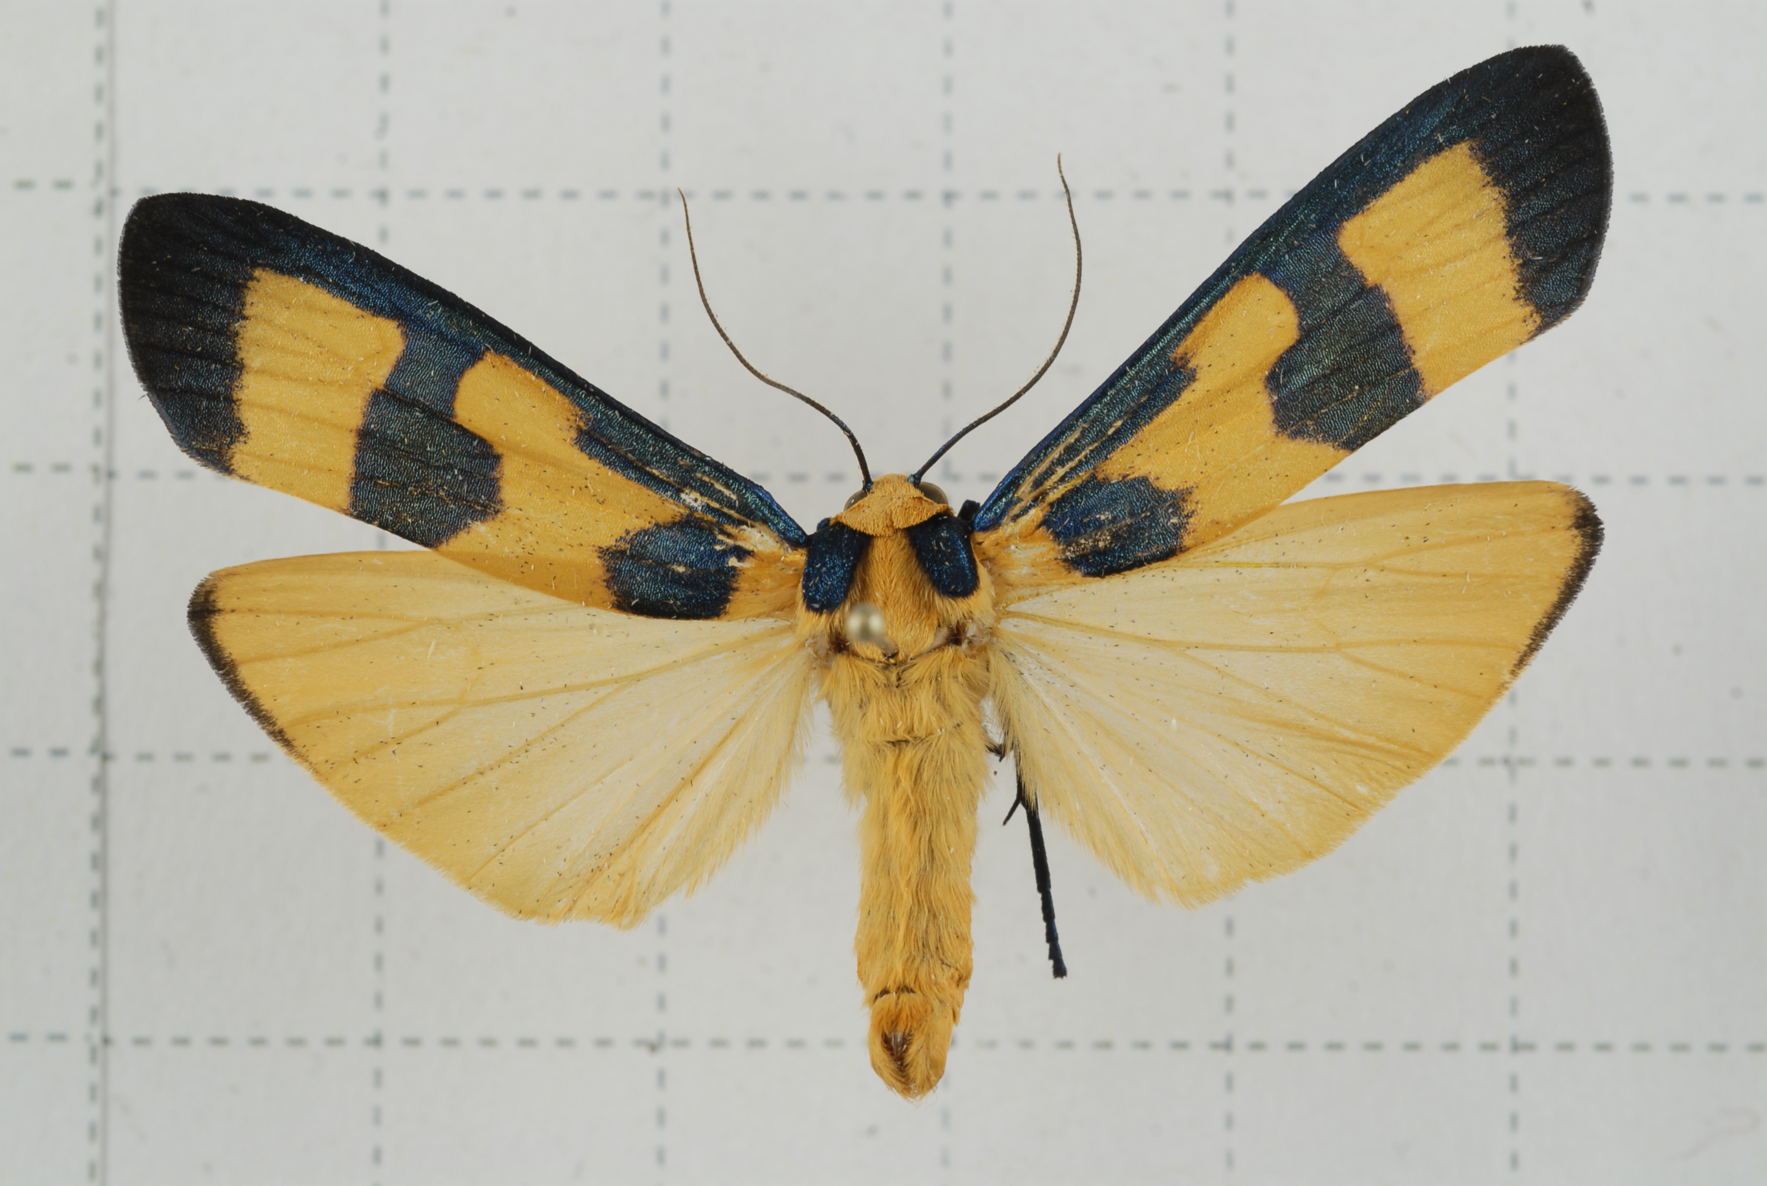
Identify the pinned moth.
Chrysaeglia magnifica
